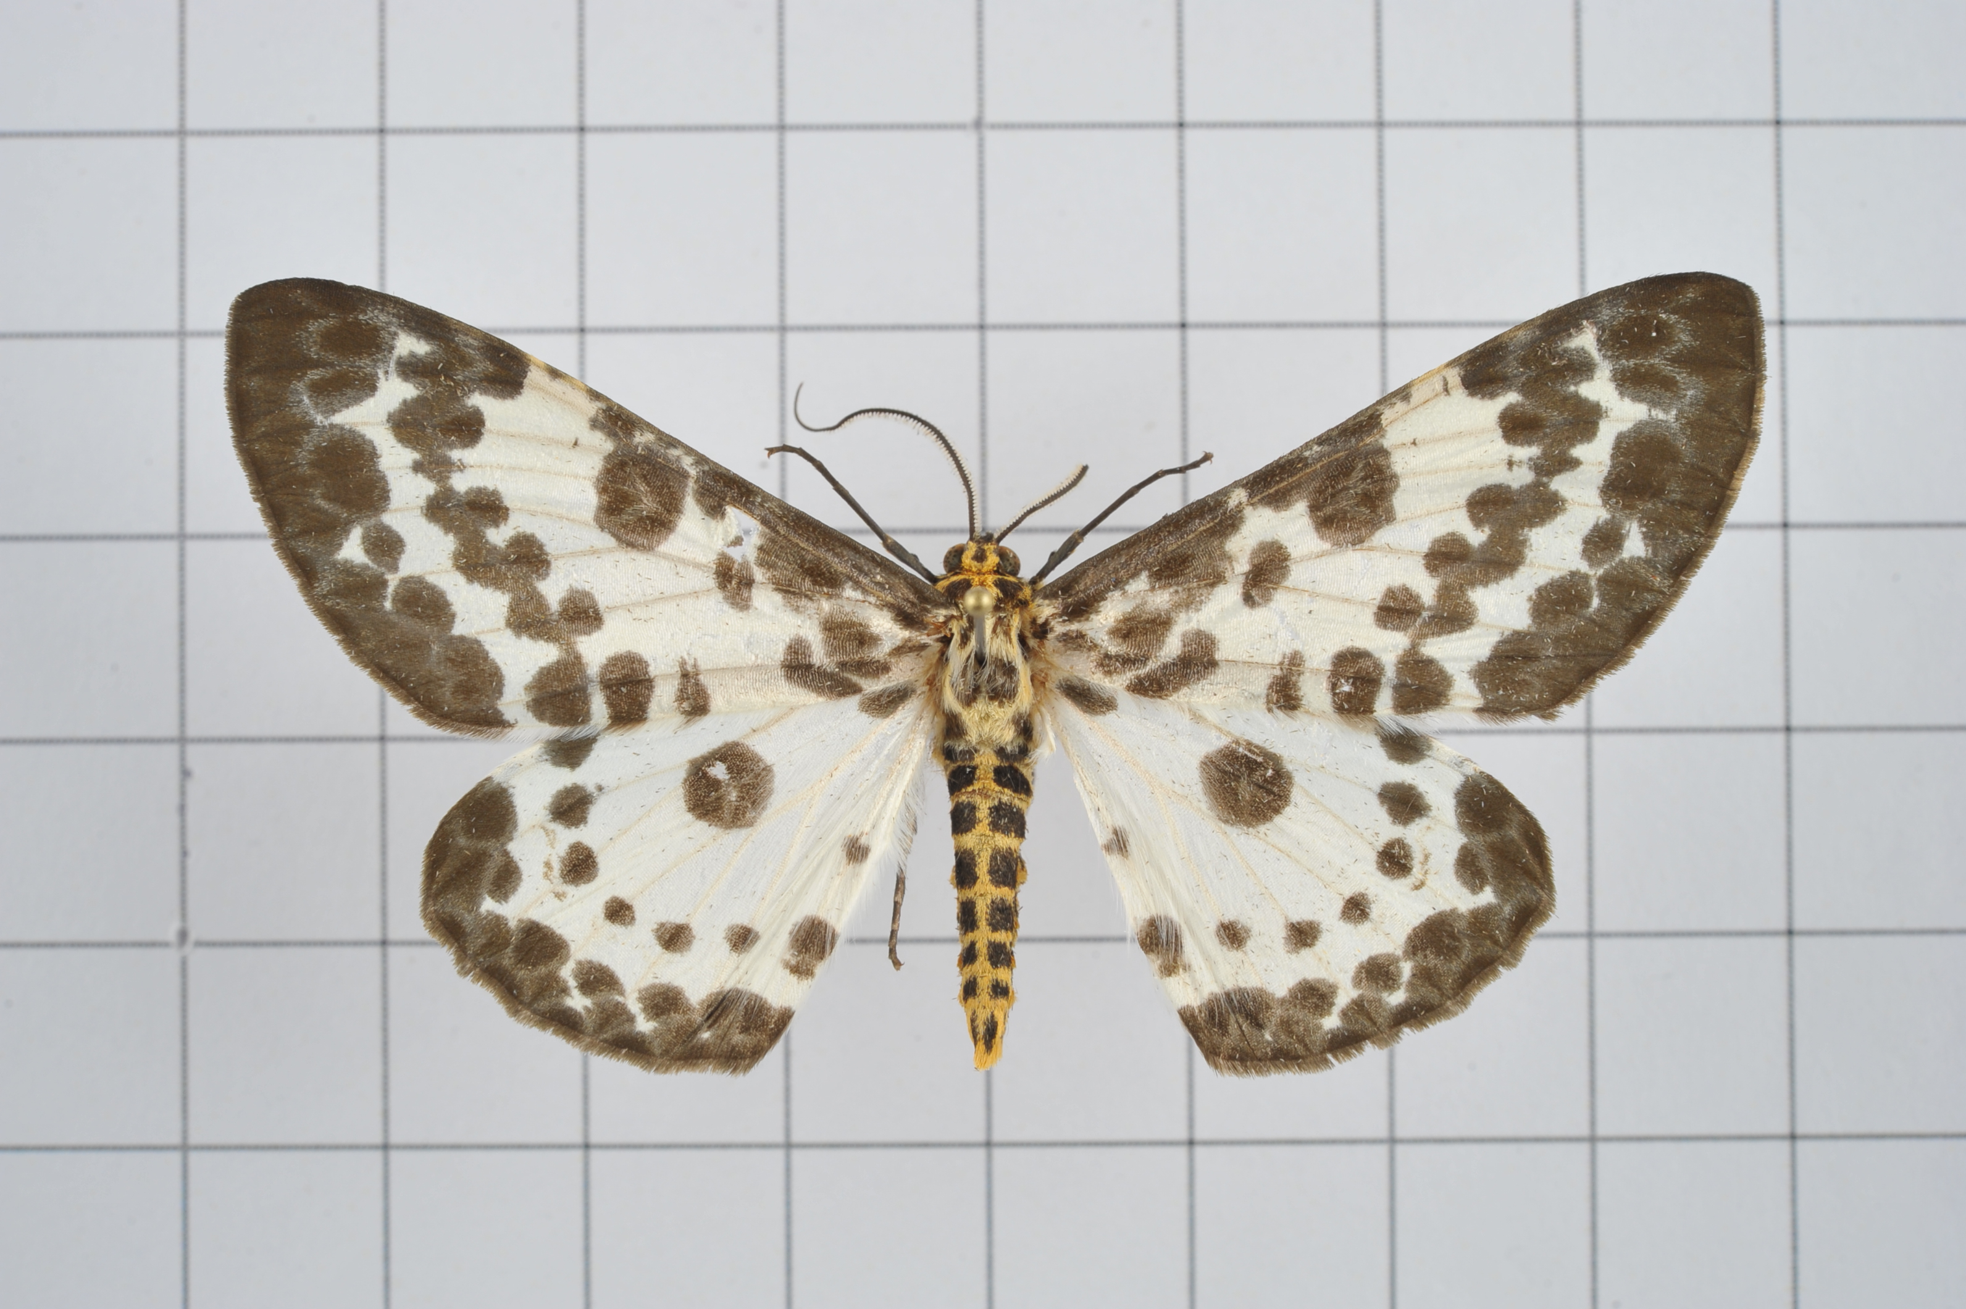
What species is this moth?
Parapercnia giraffata
